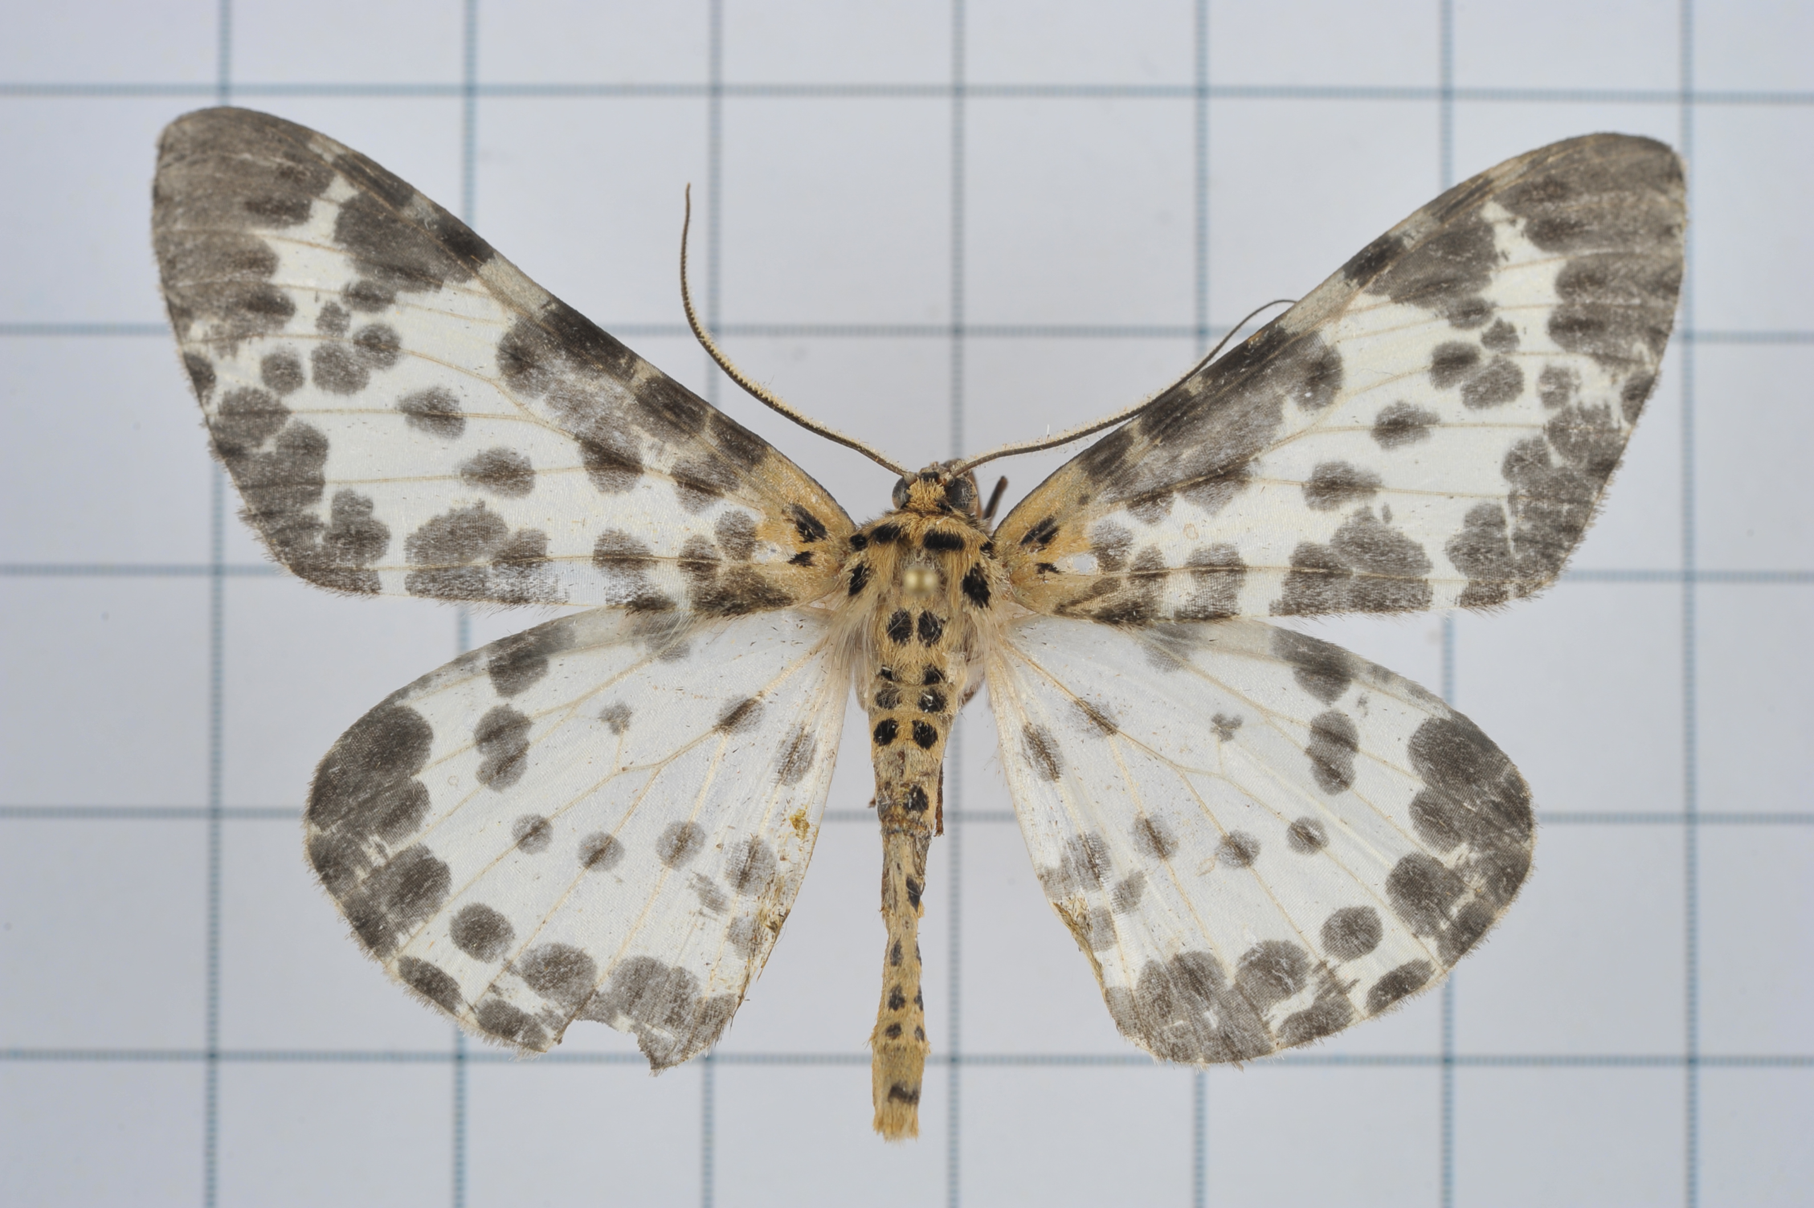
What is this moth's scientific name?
Percnia luridaria nominoneura
